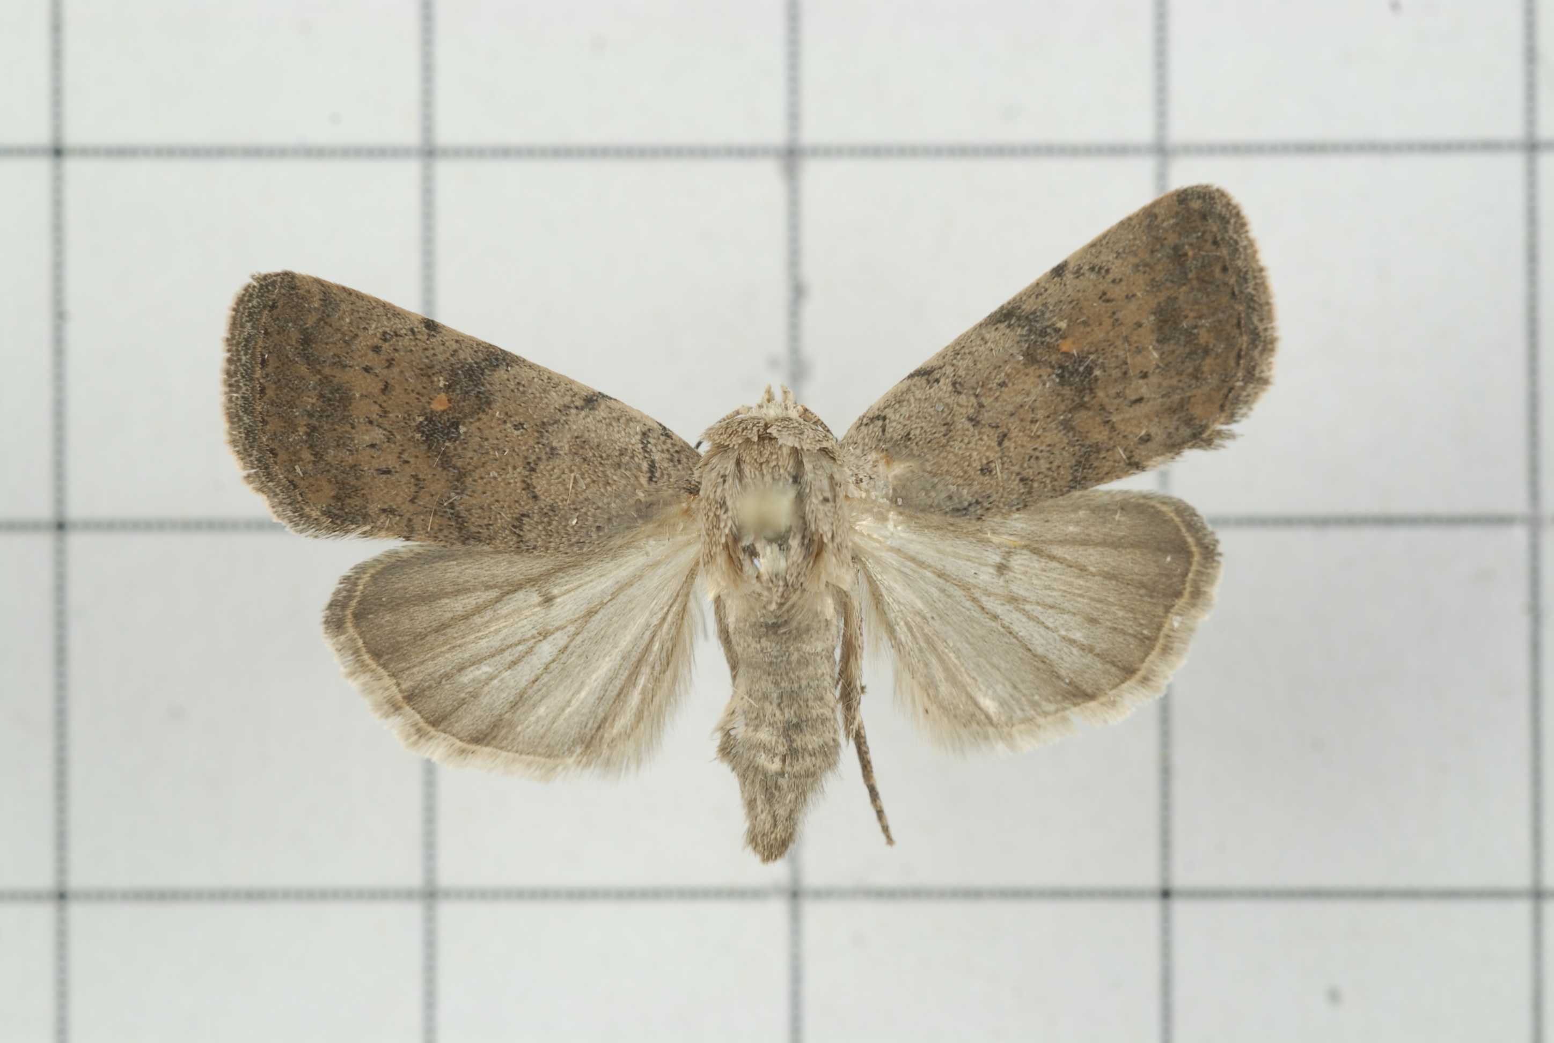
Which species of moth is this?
Athetis bremusa
